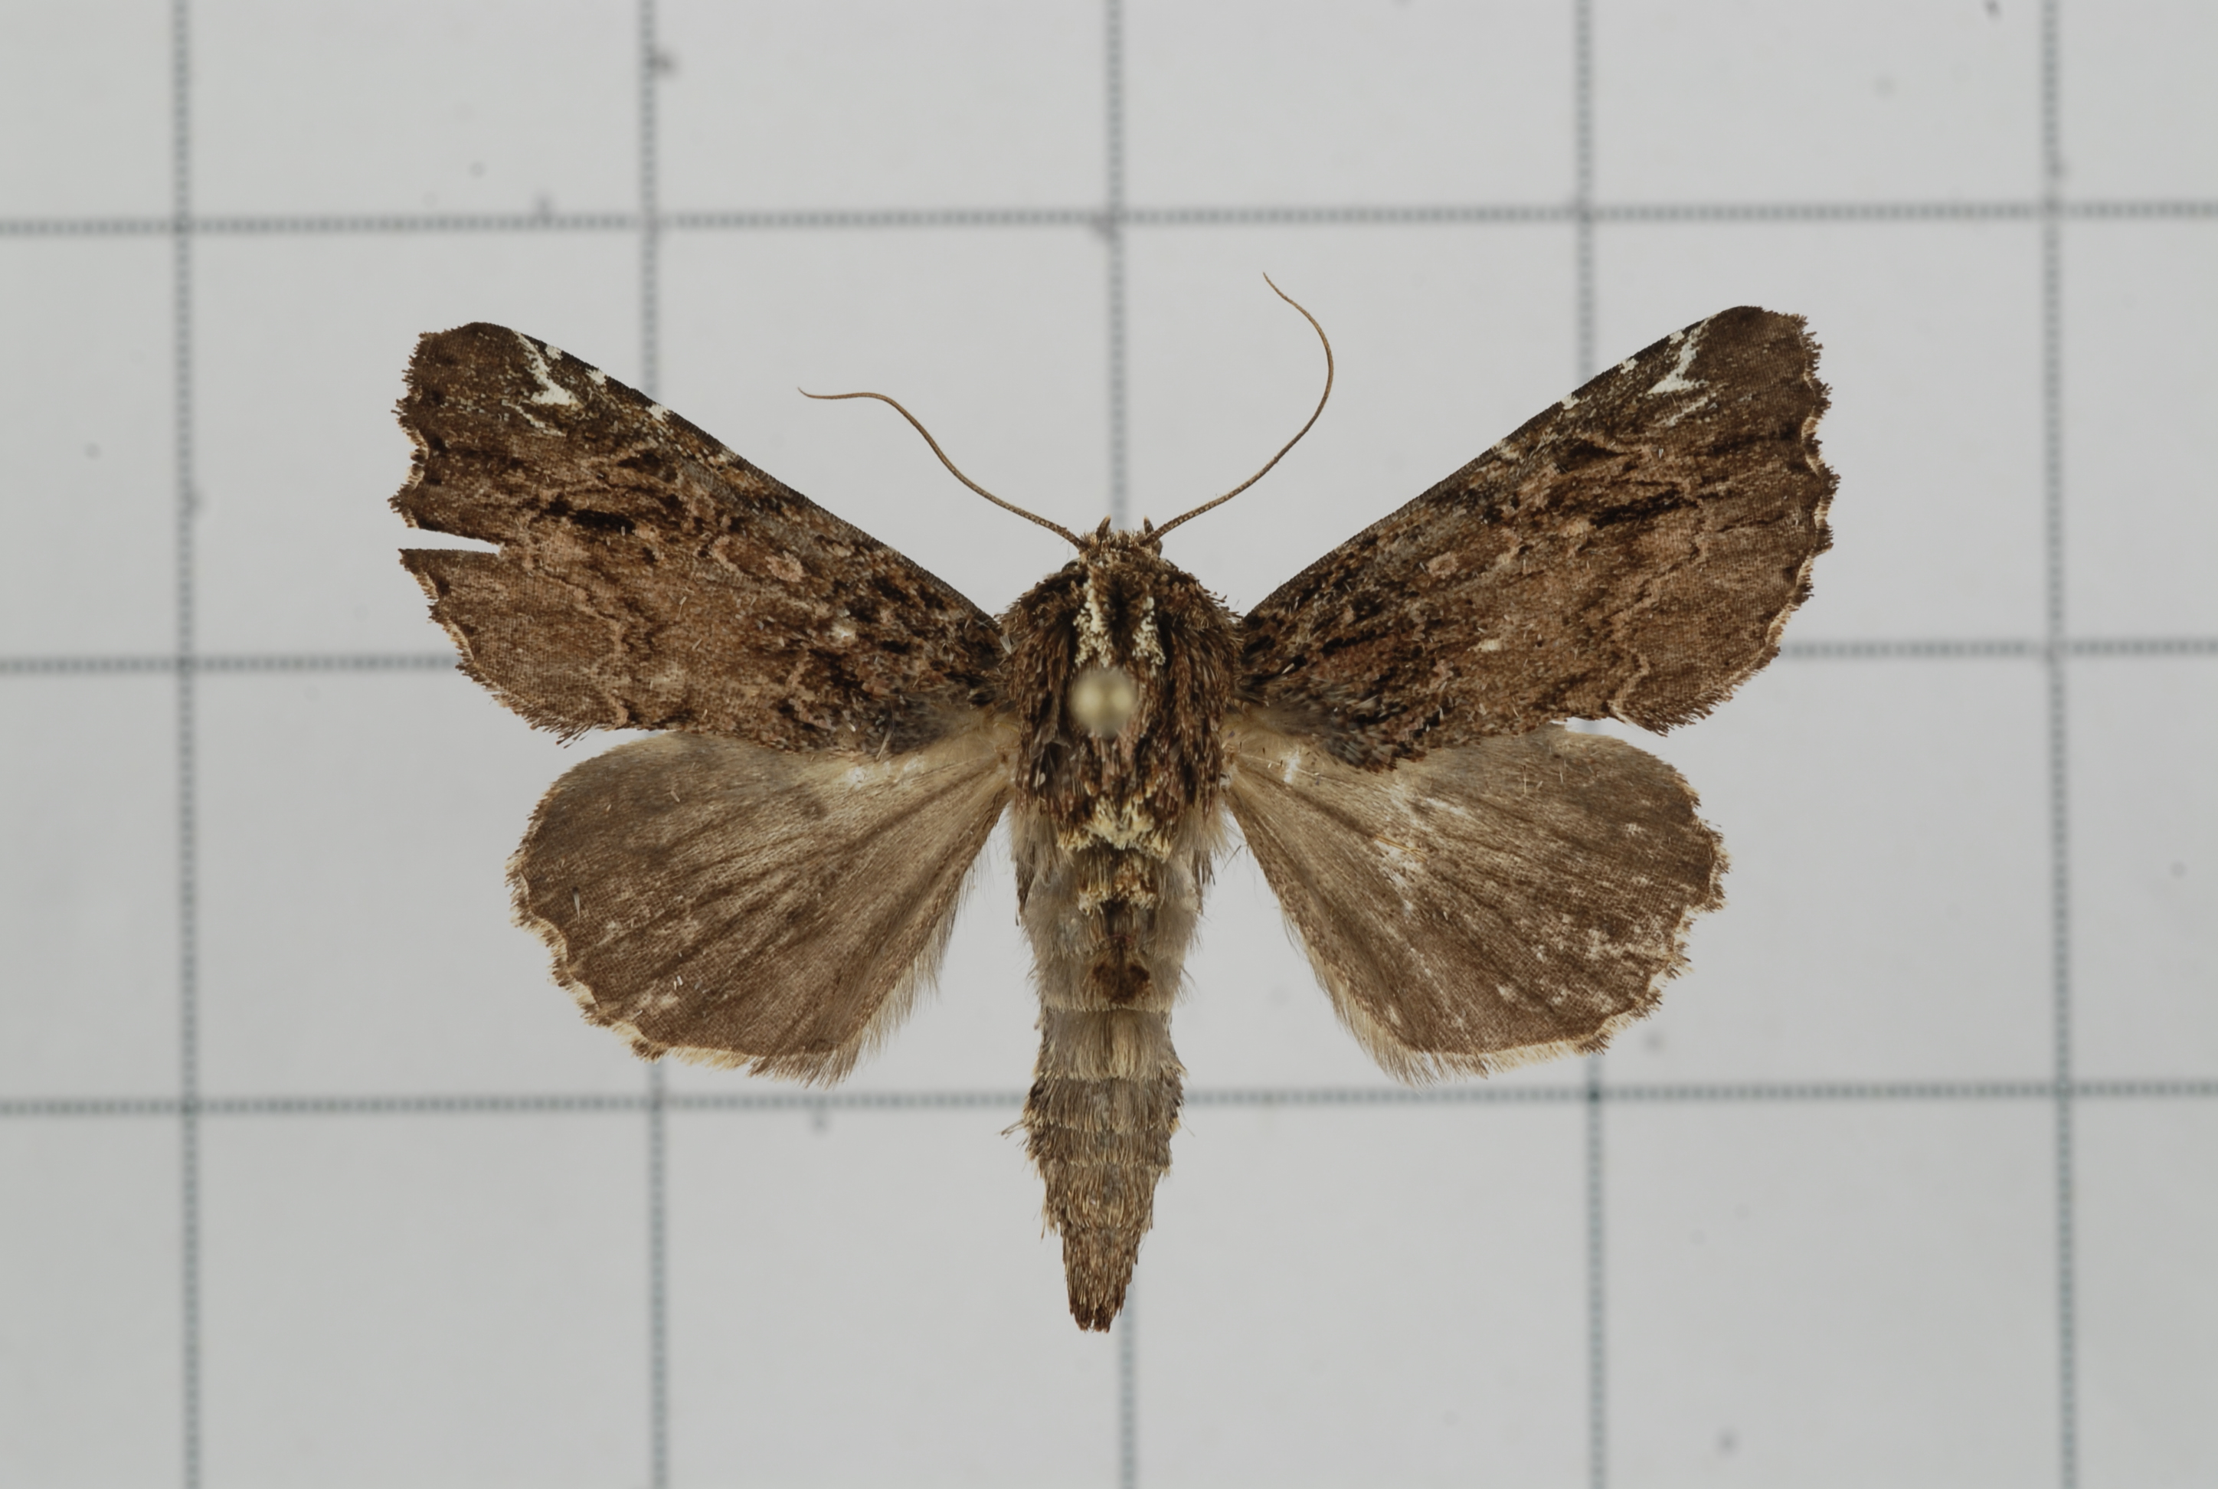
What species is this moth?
Data clava
